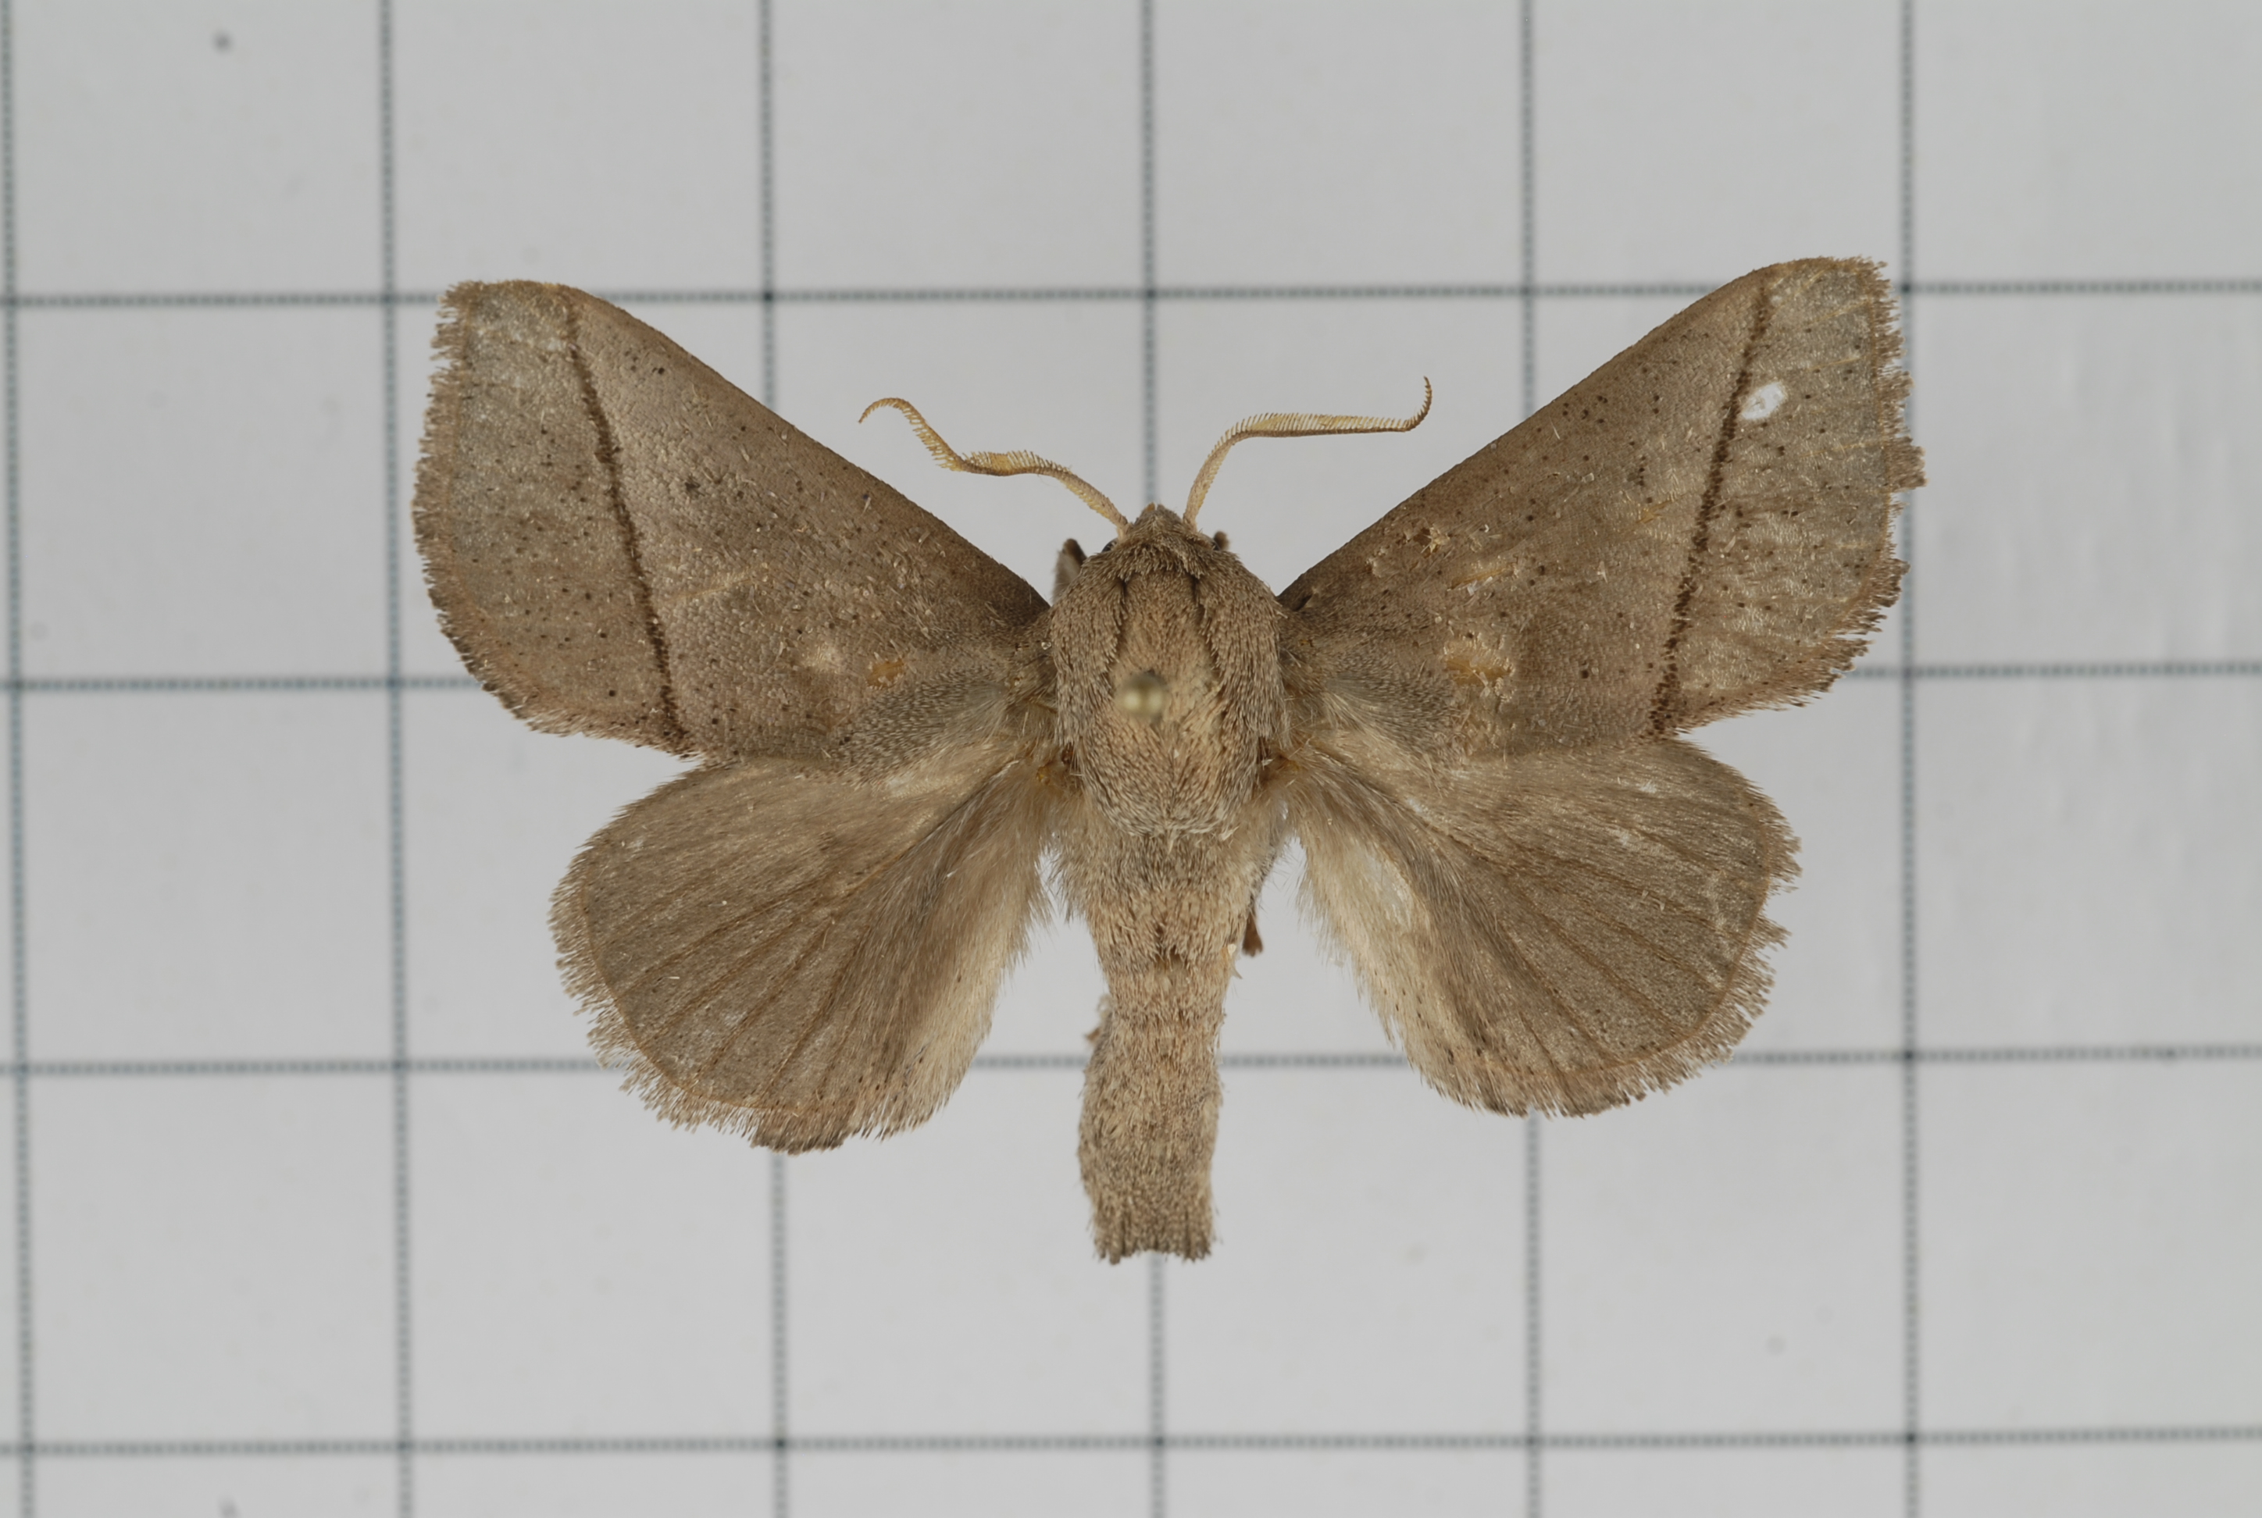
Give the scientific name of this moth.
Thosea sinensis
